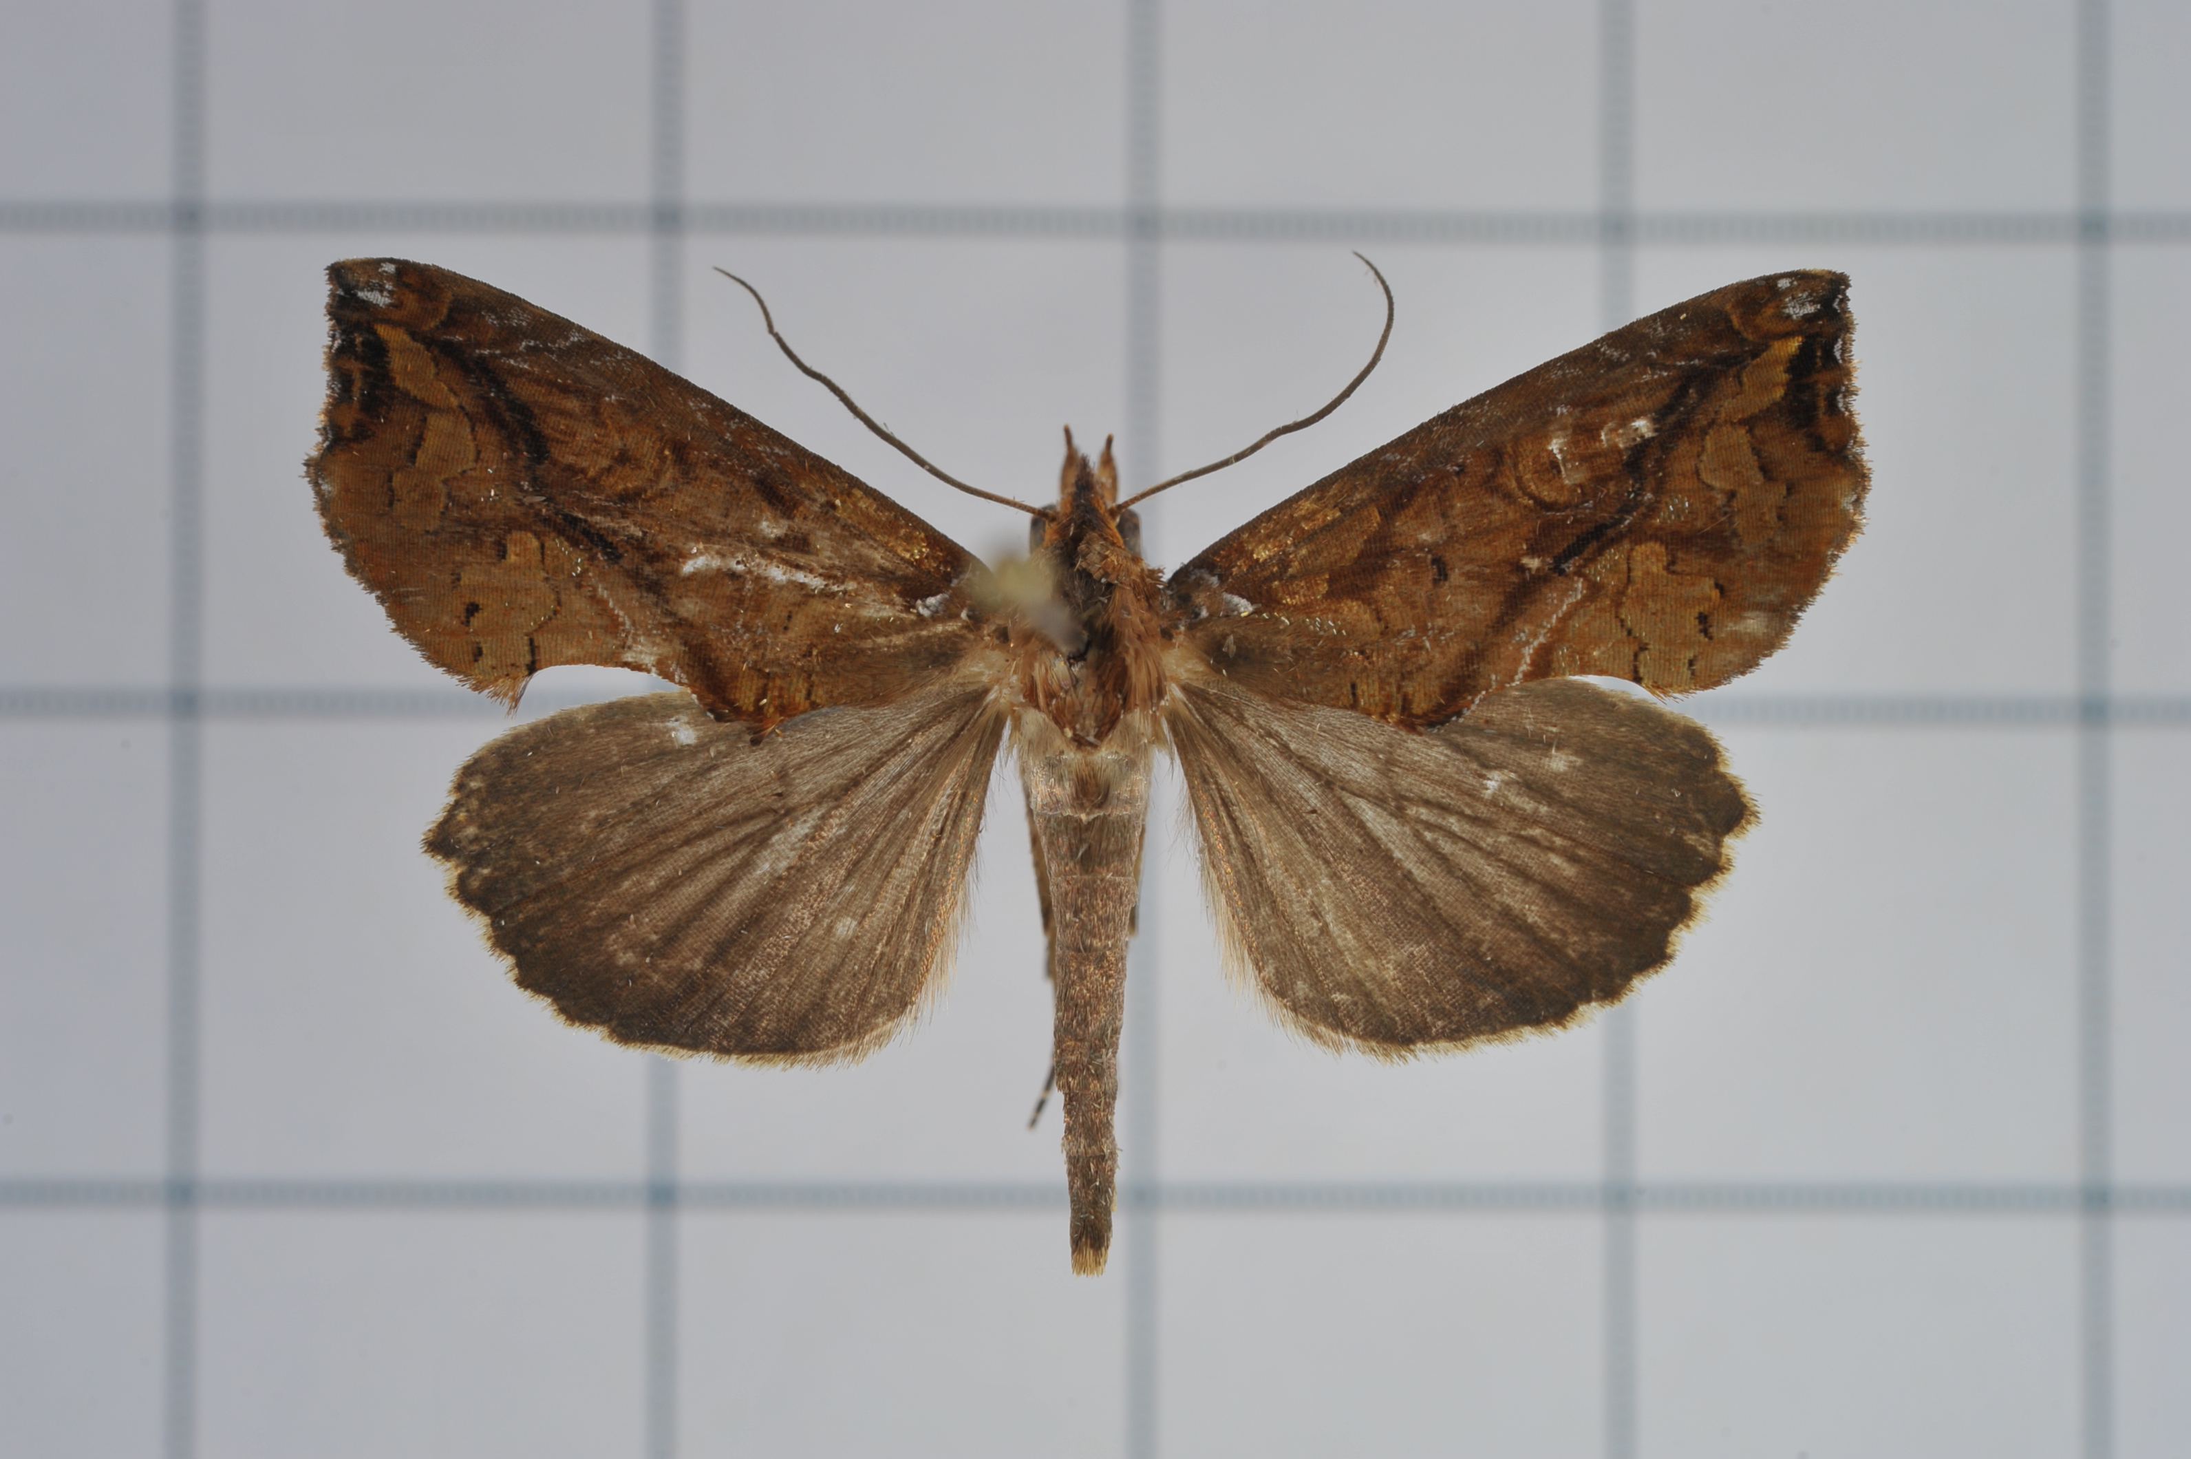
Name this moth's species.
Plusiodonta coelonota
